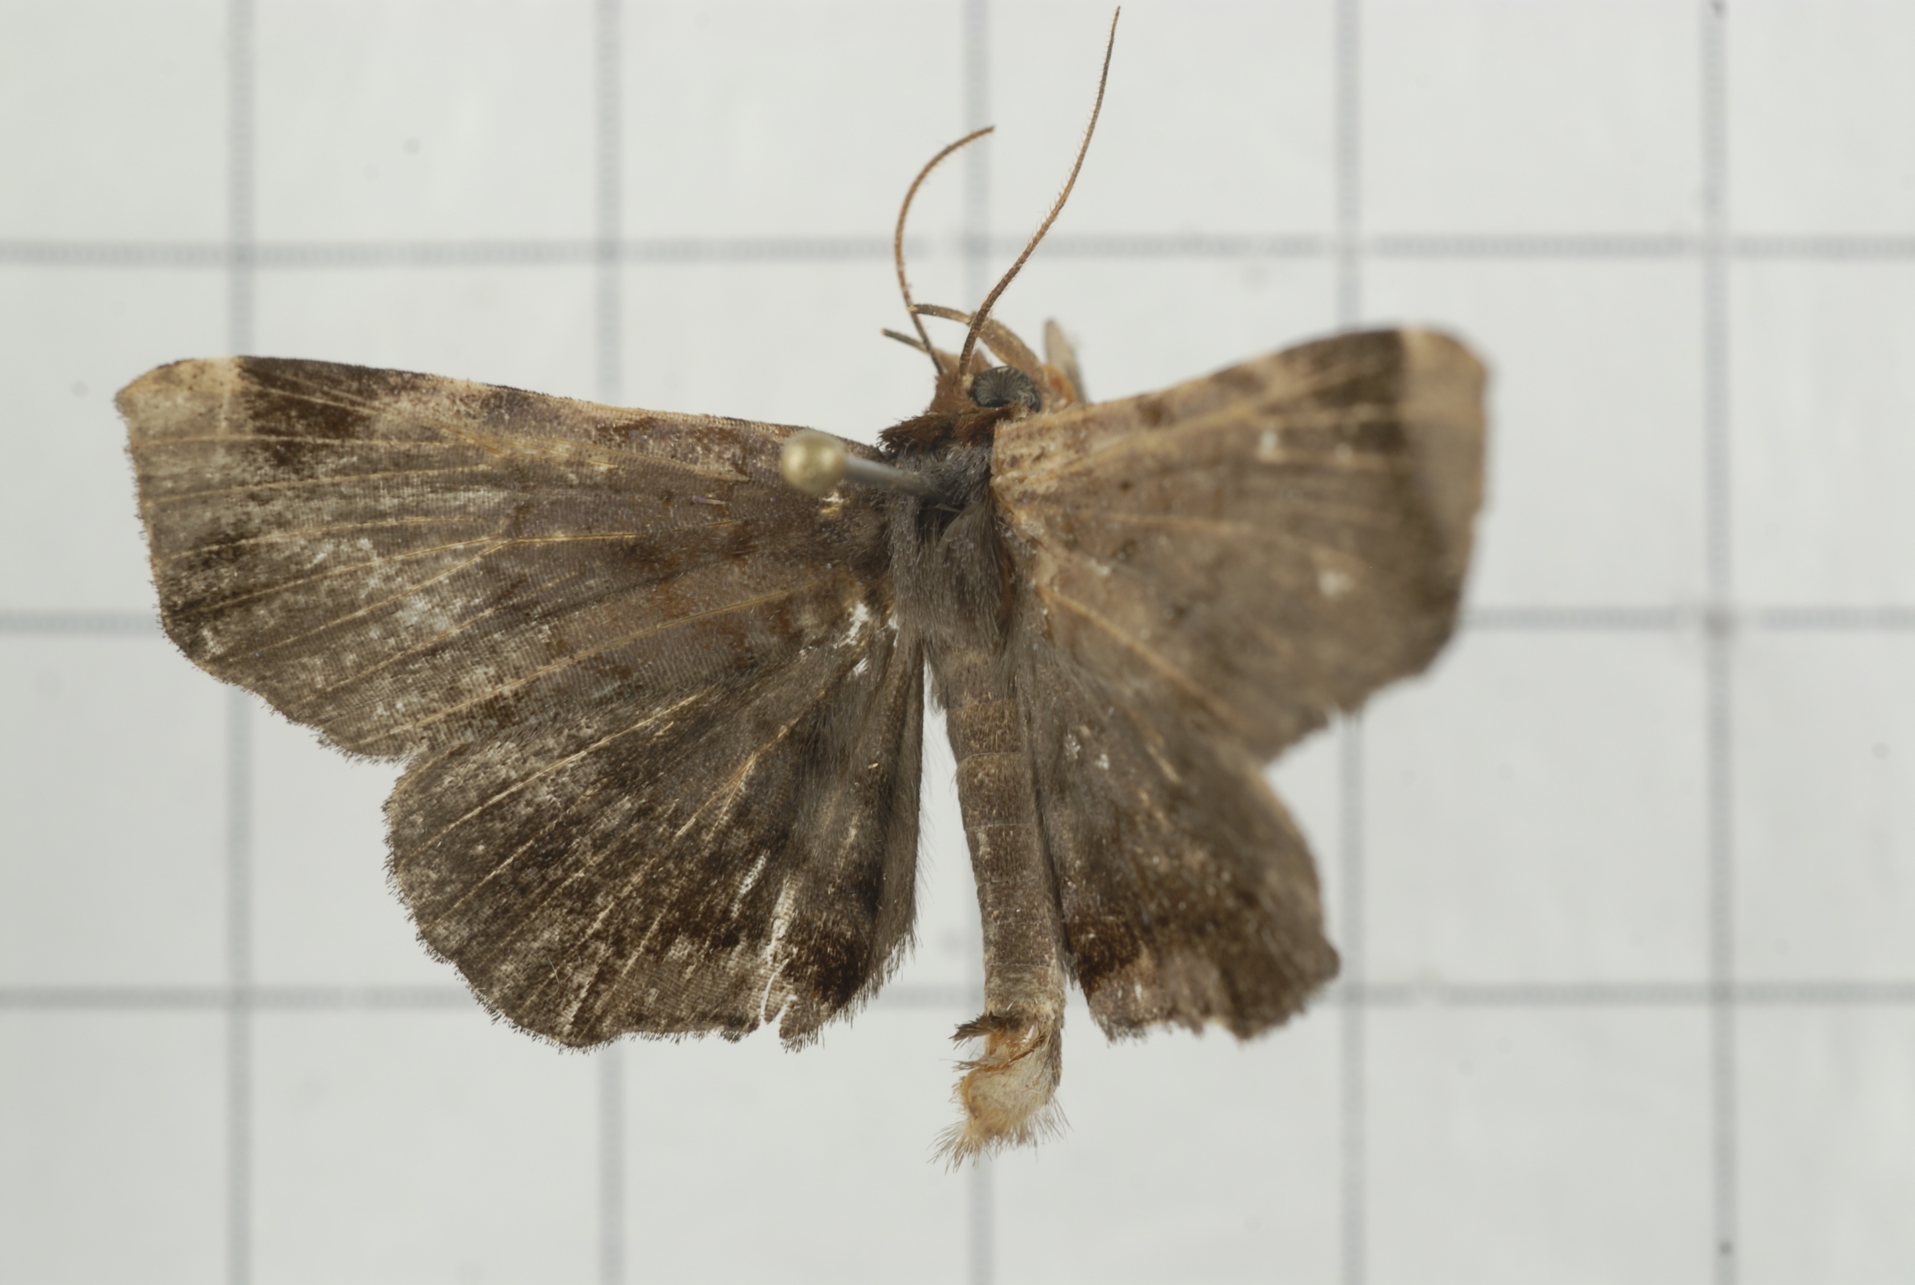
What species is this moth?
Mecodina albodentata
